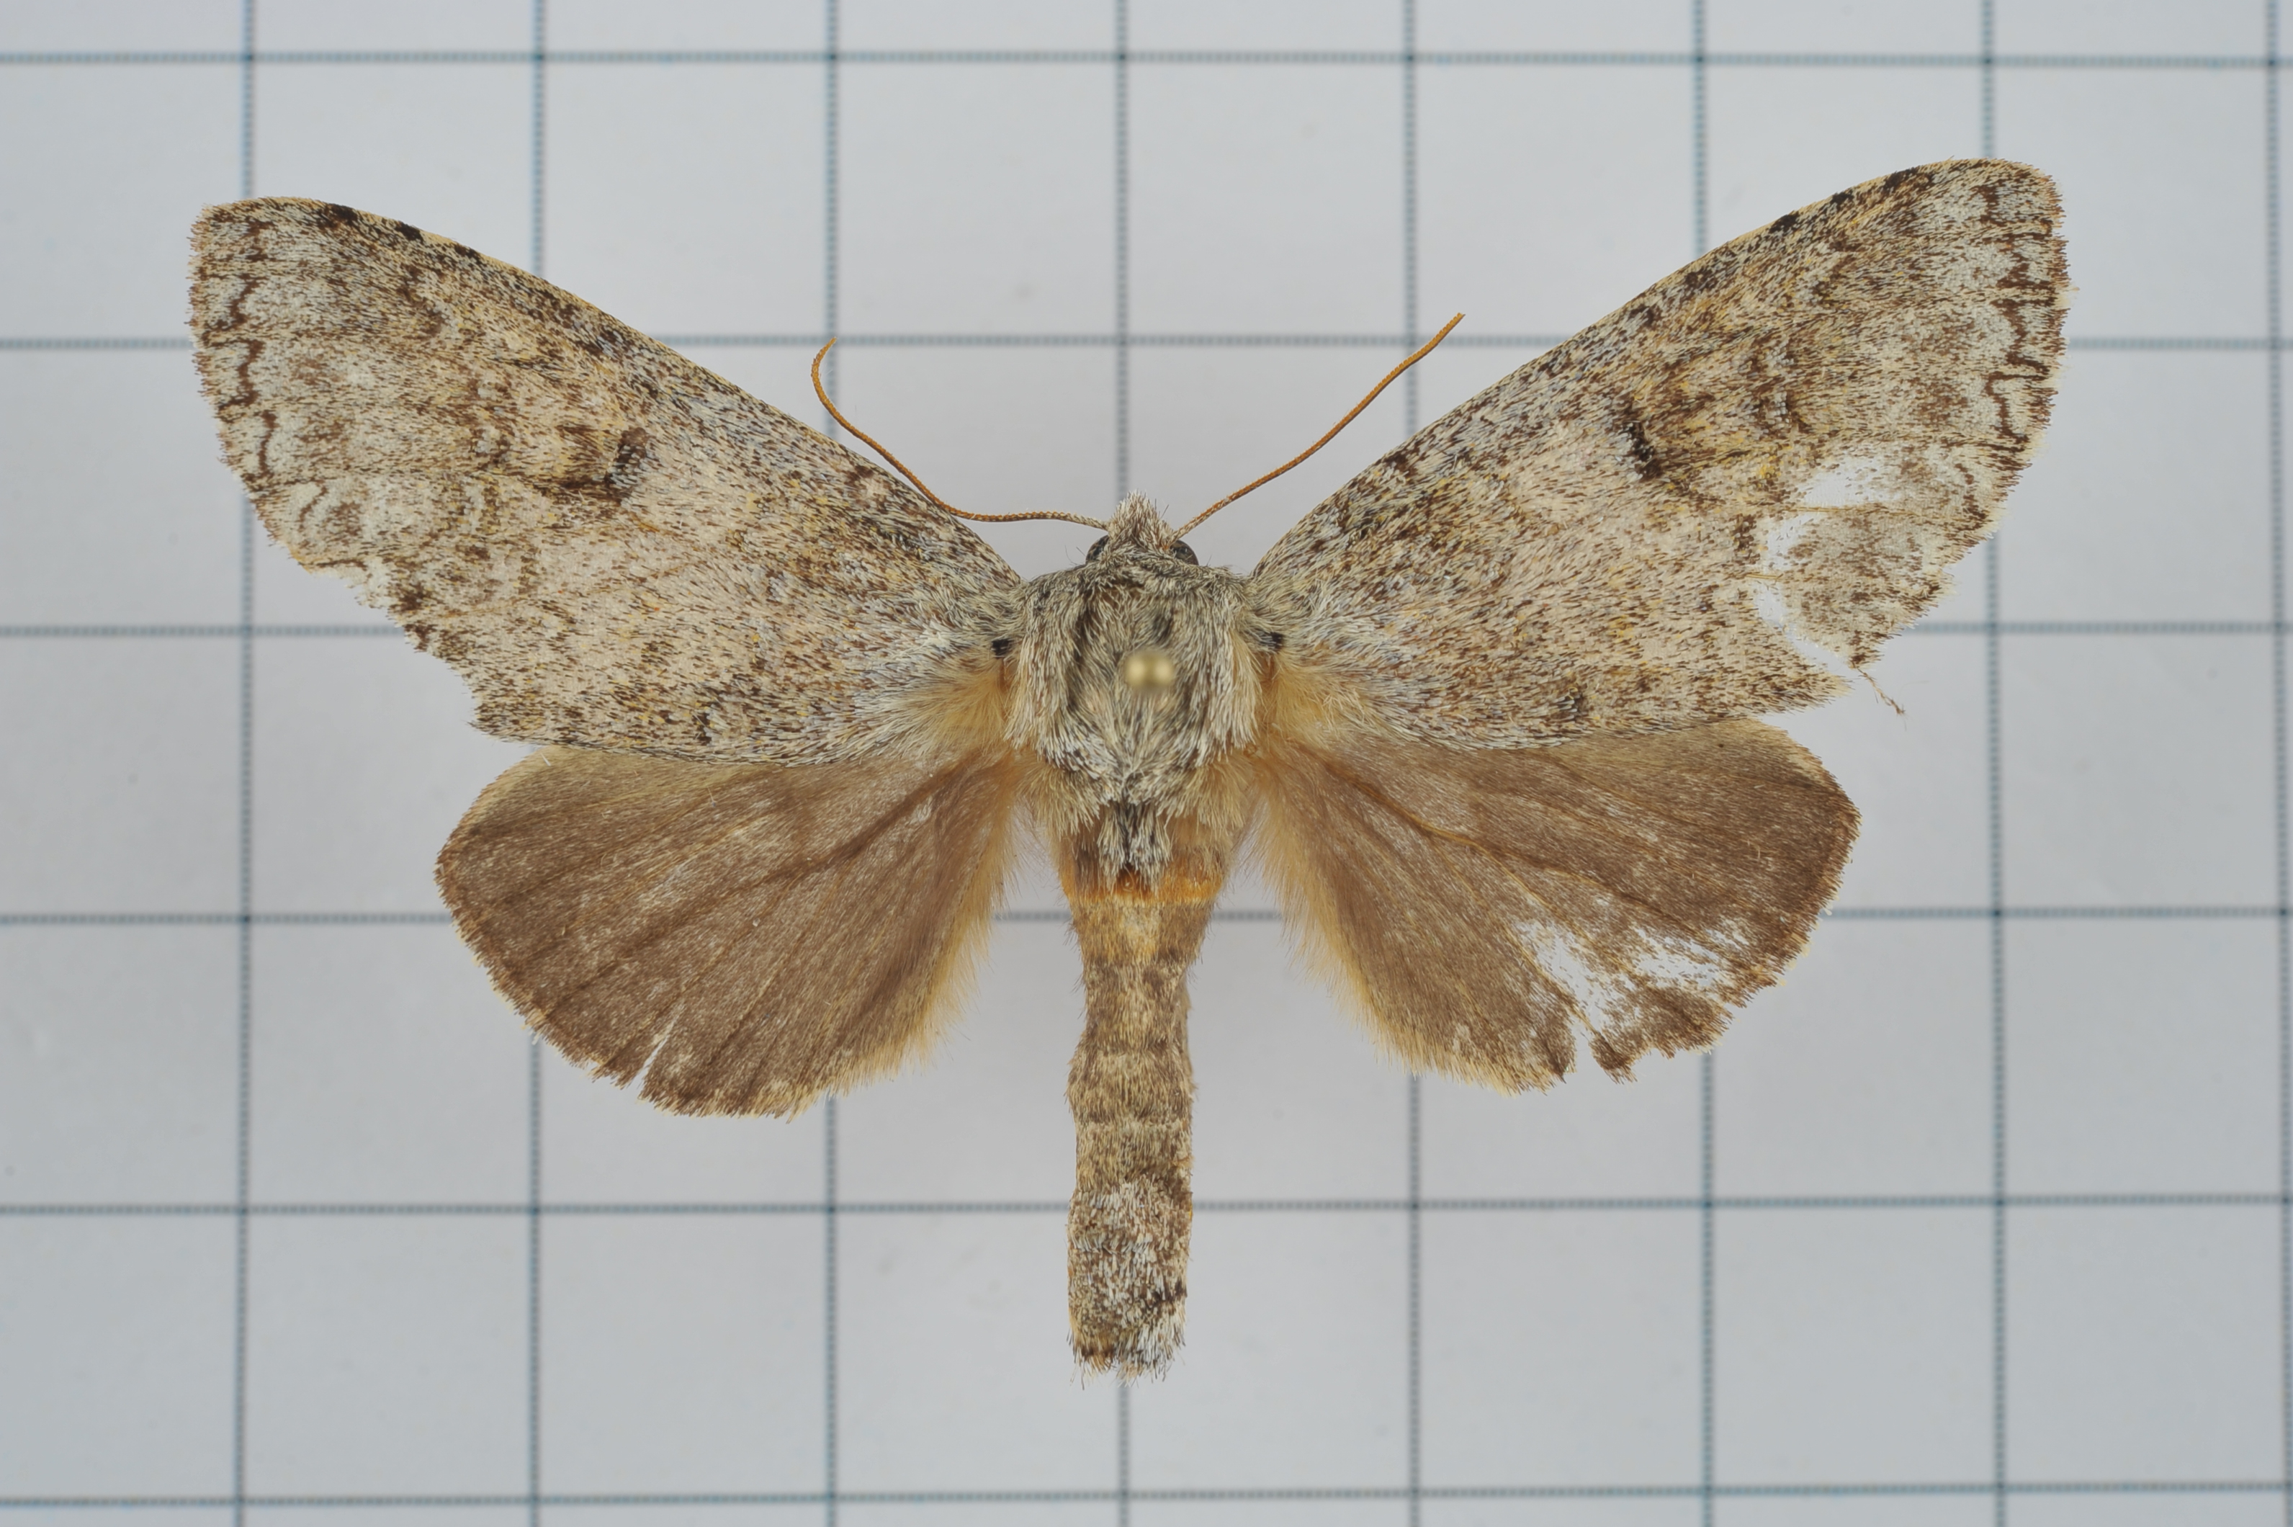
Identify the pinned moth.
Mesophalera sigmata
